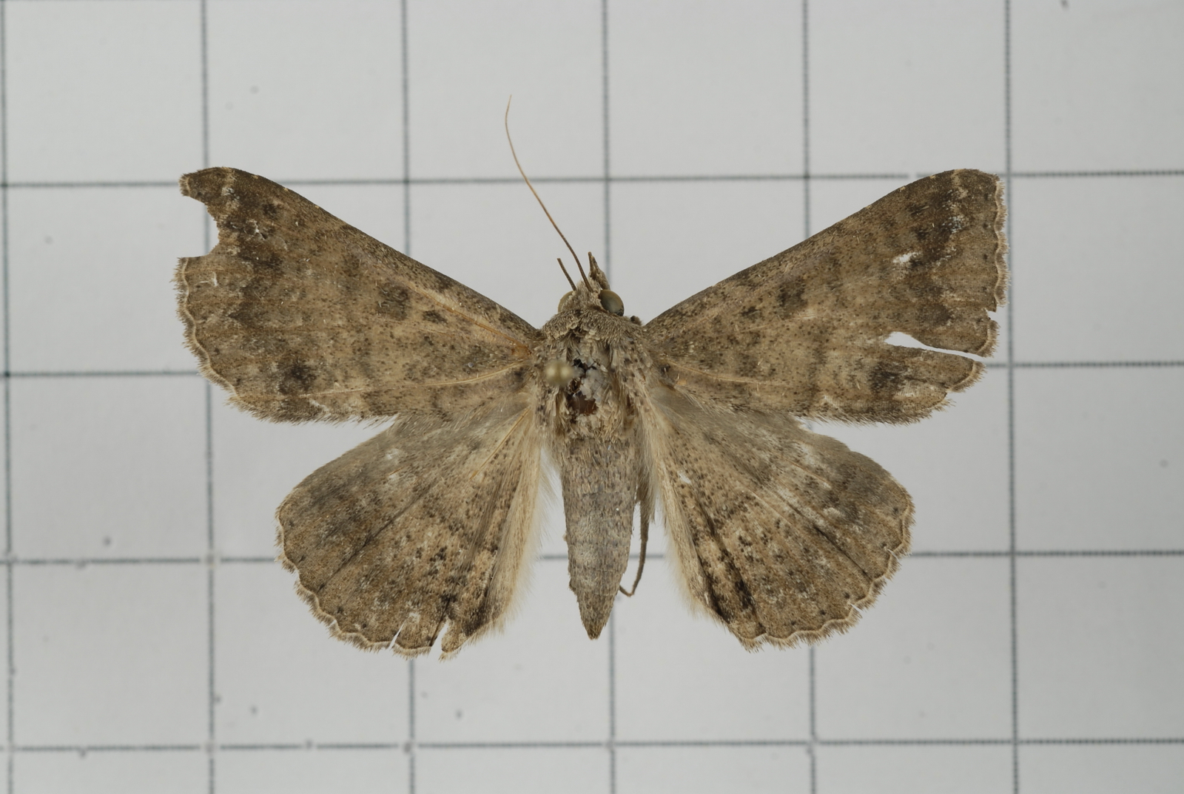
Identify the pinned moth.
Ericeia inangulata inangulata
